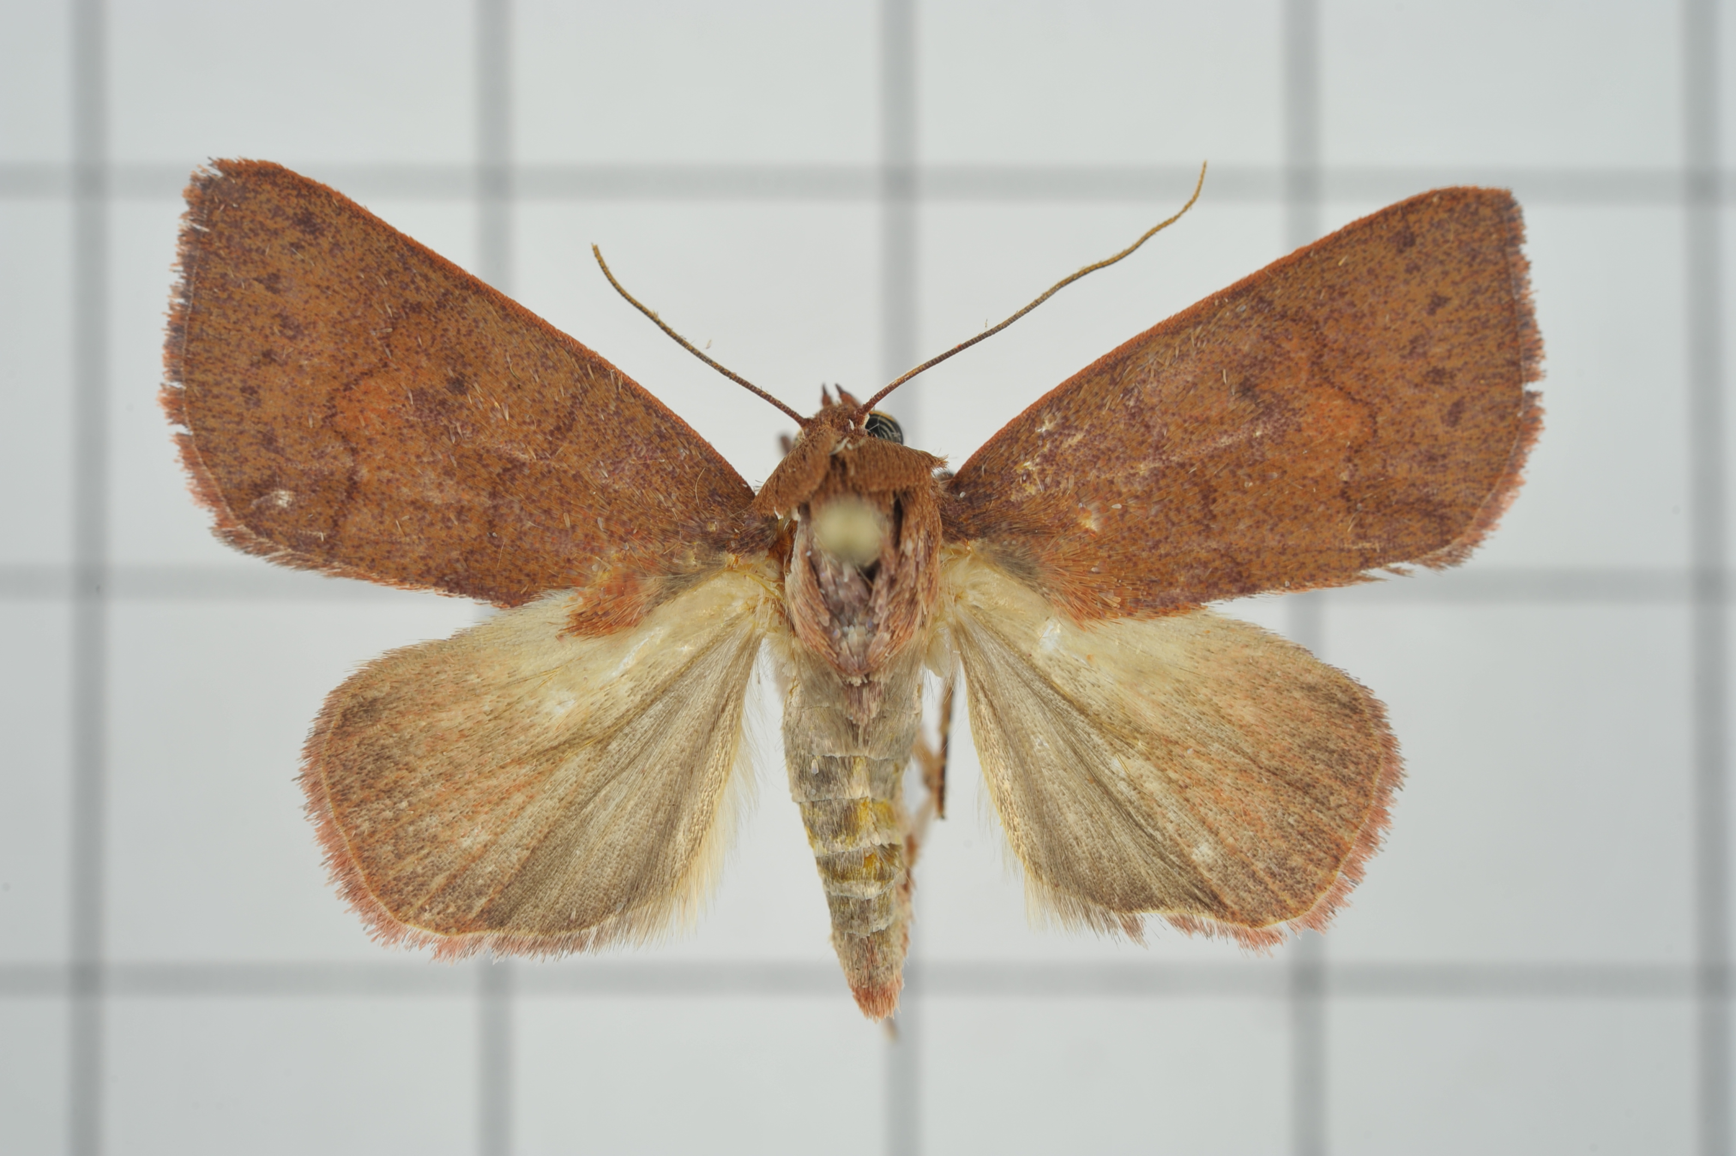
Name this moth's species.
Maurilia iconica
